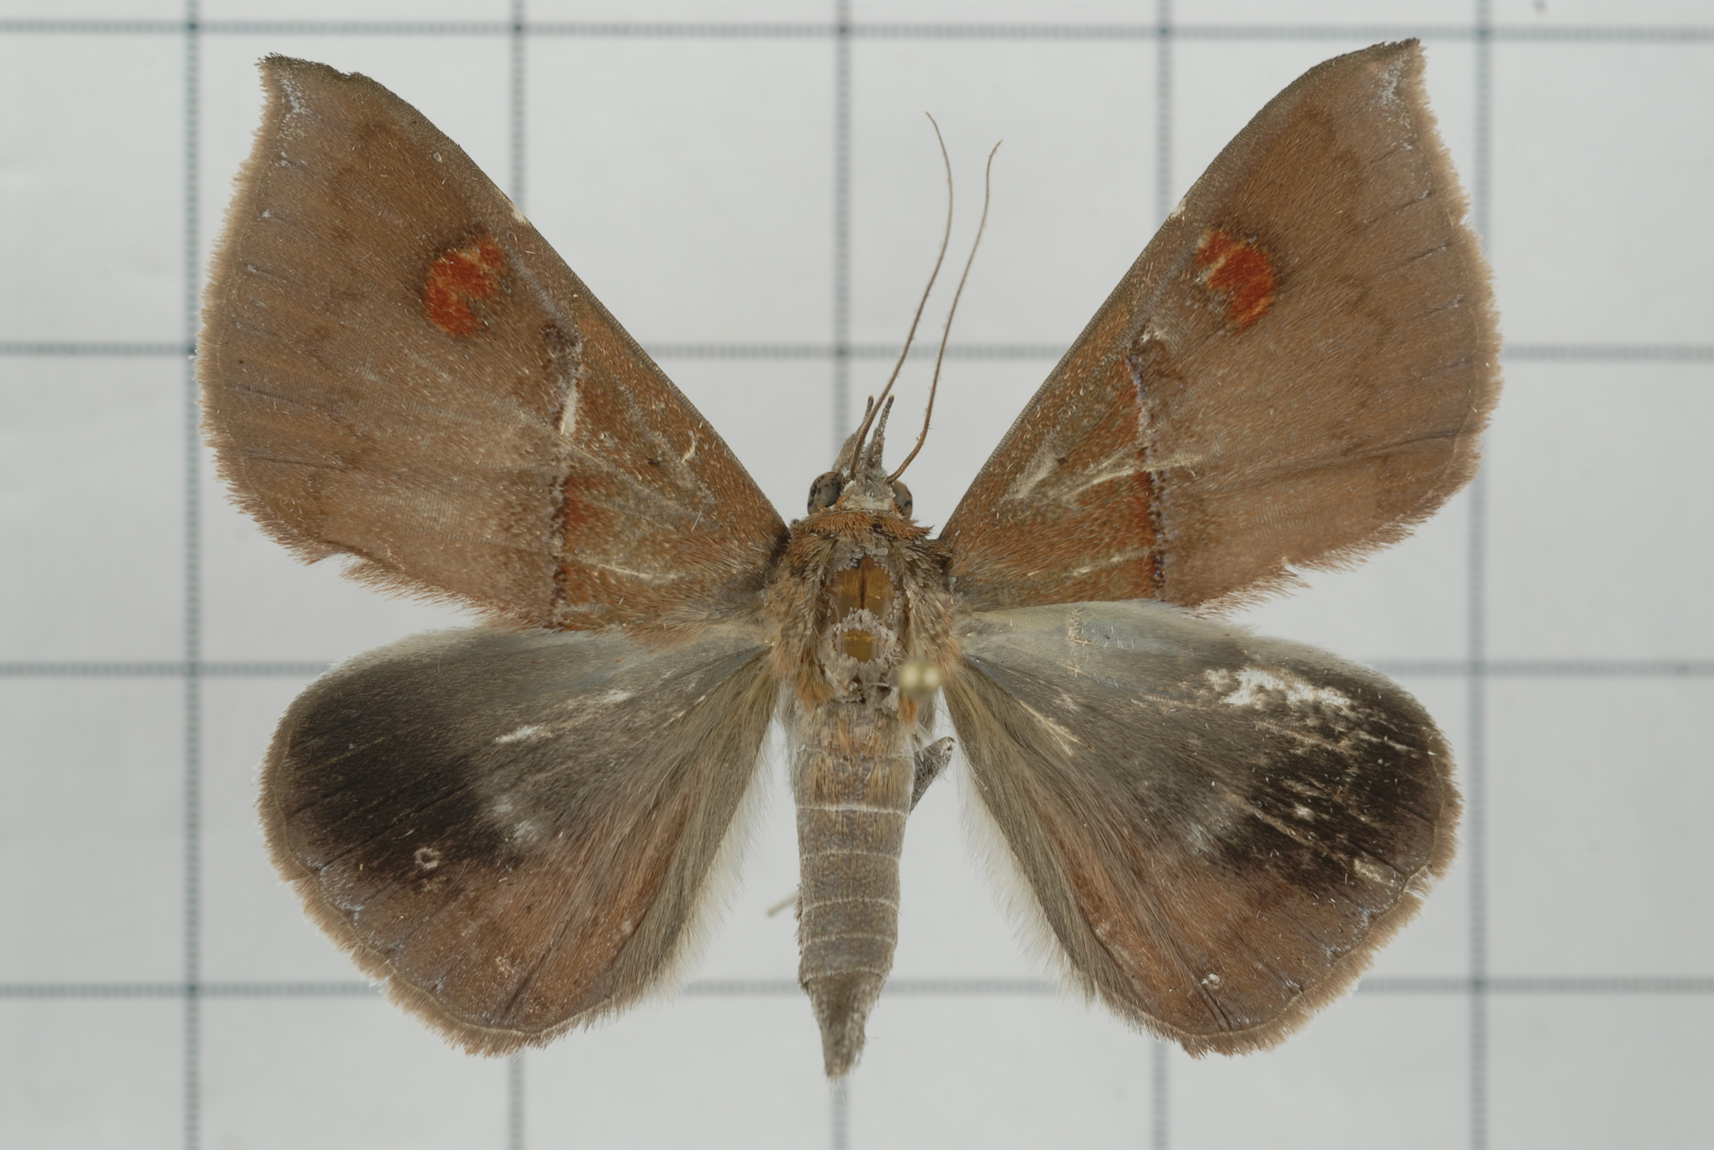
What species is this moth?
Sympis rufibasis
